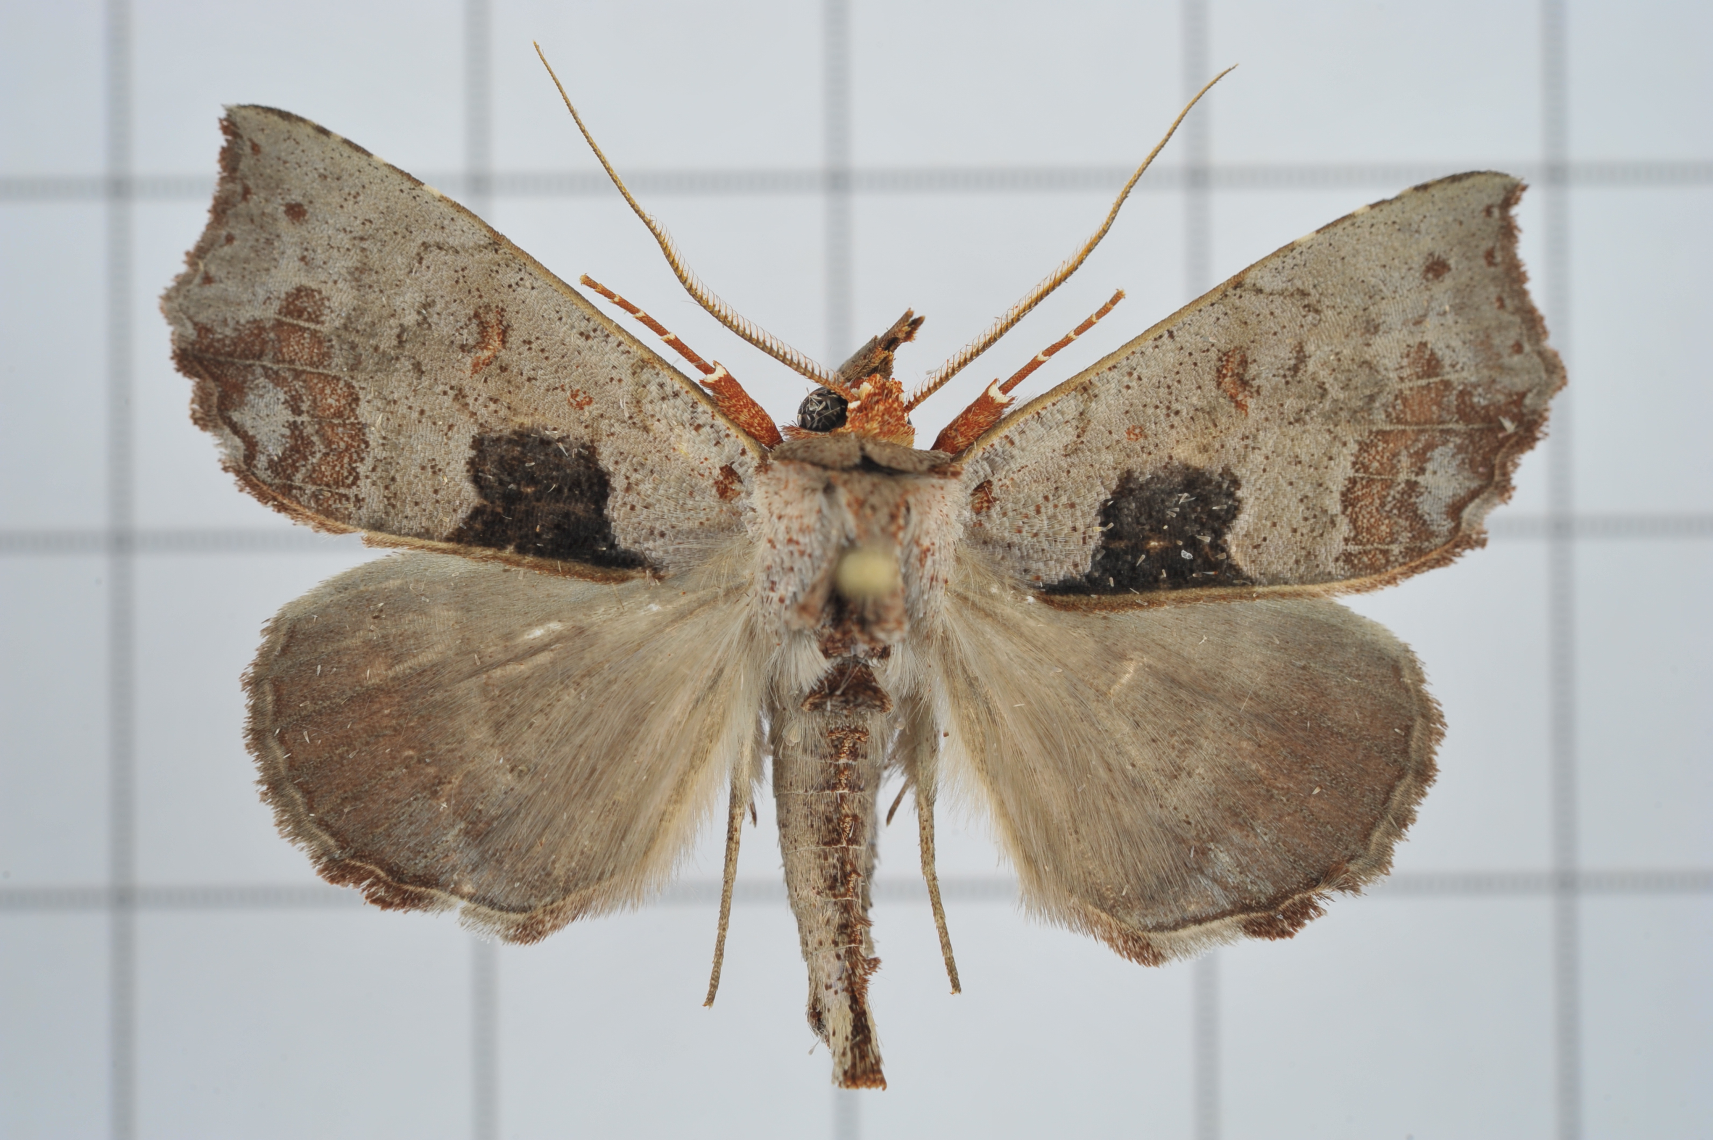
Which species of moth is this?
Hyperlopha compactilis
